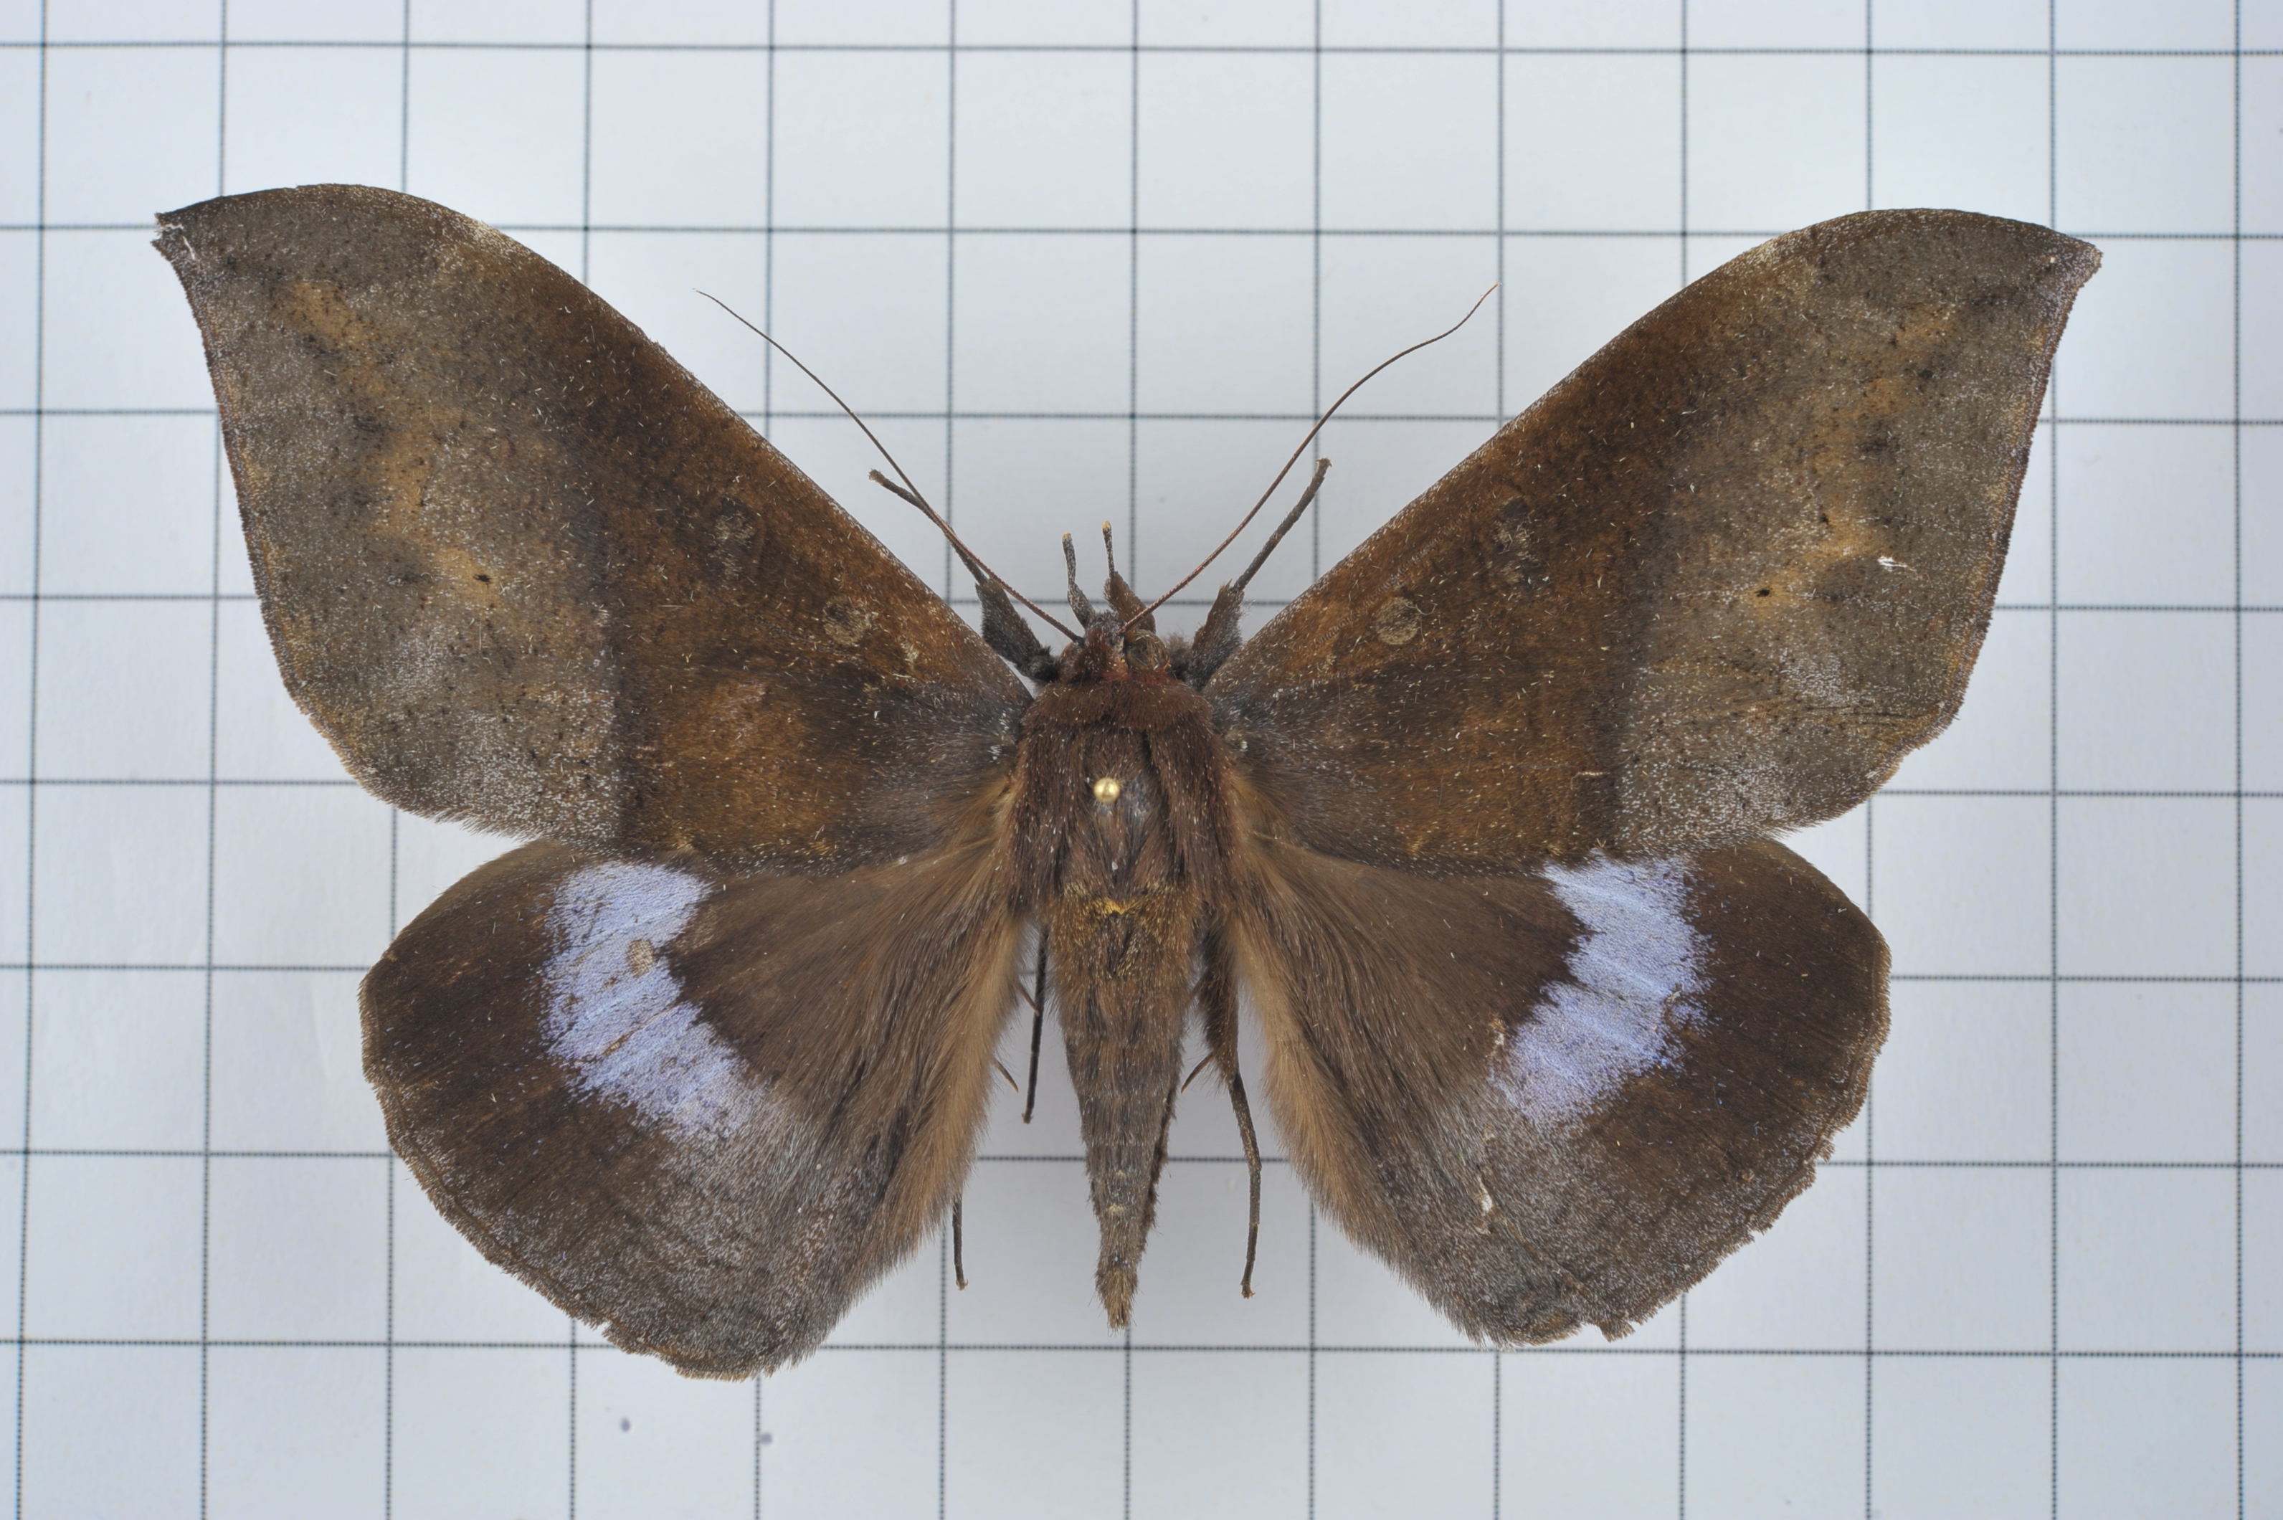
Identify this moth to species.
Ischyja manlia manlia
